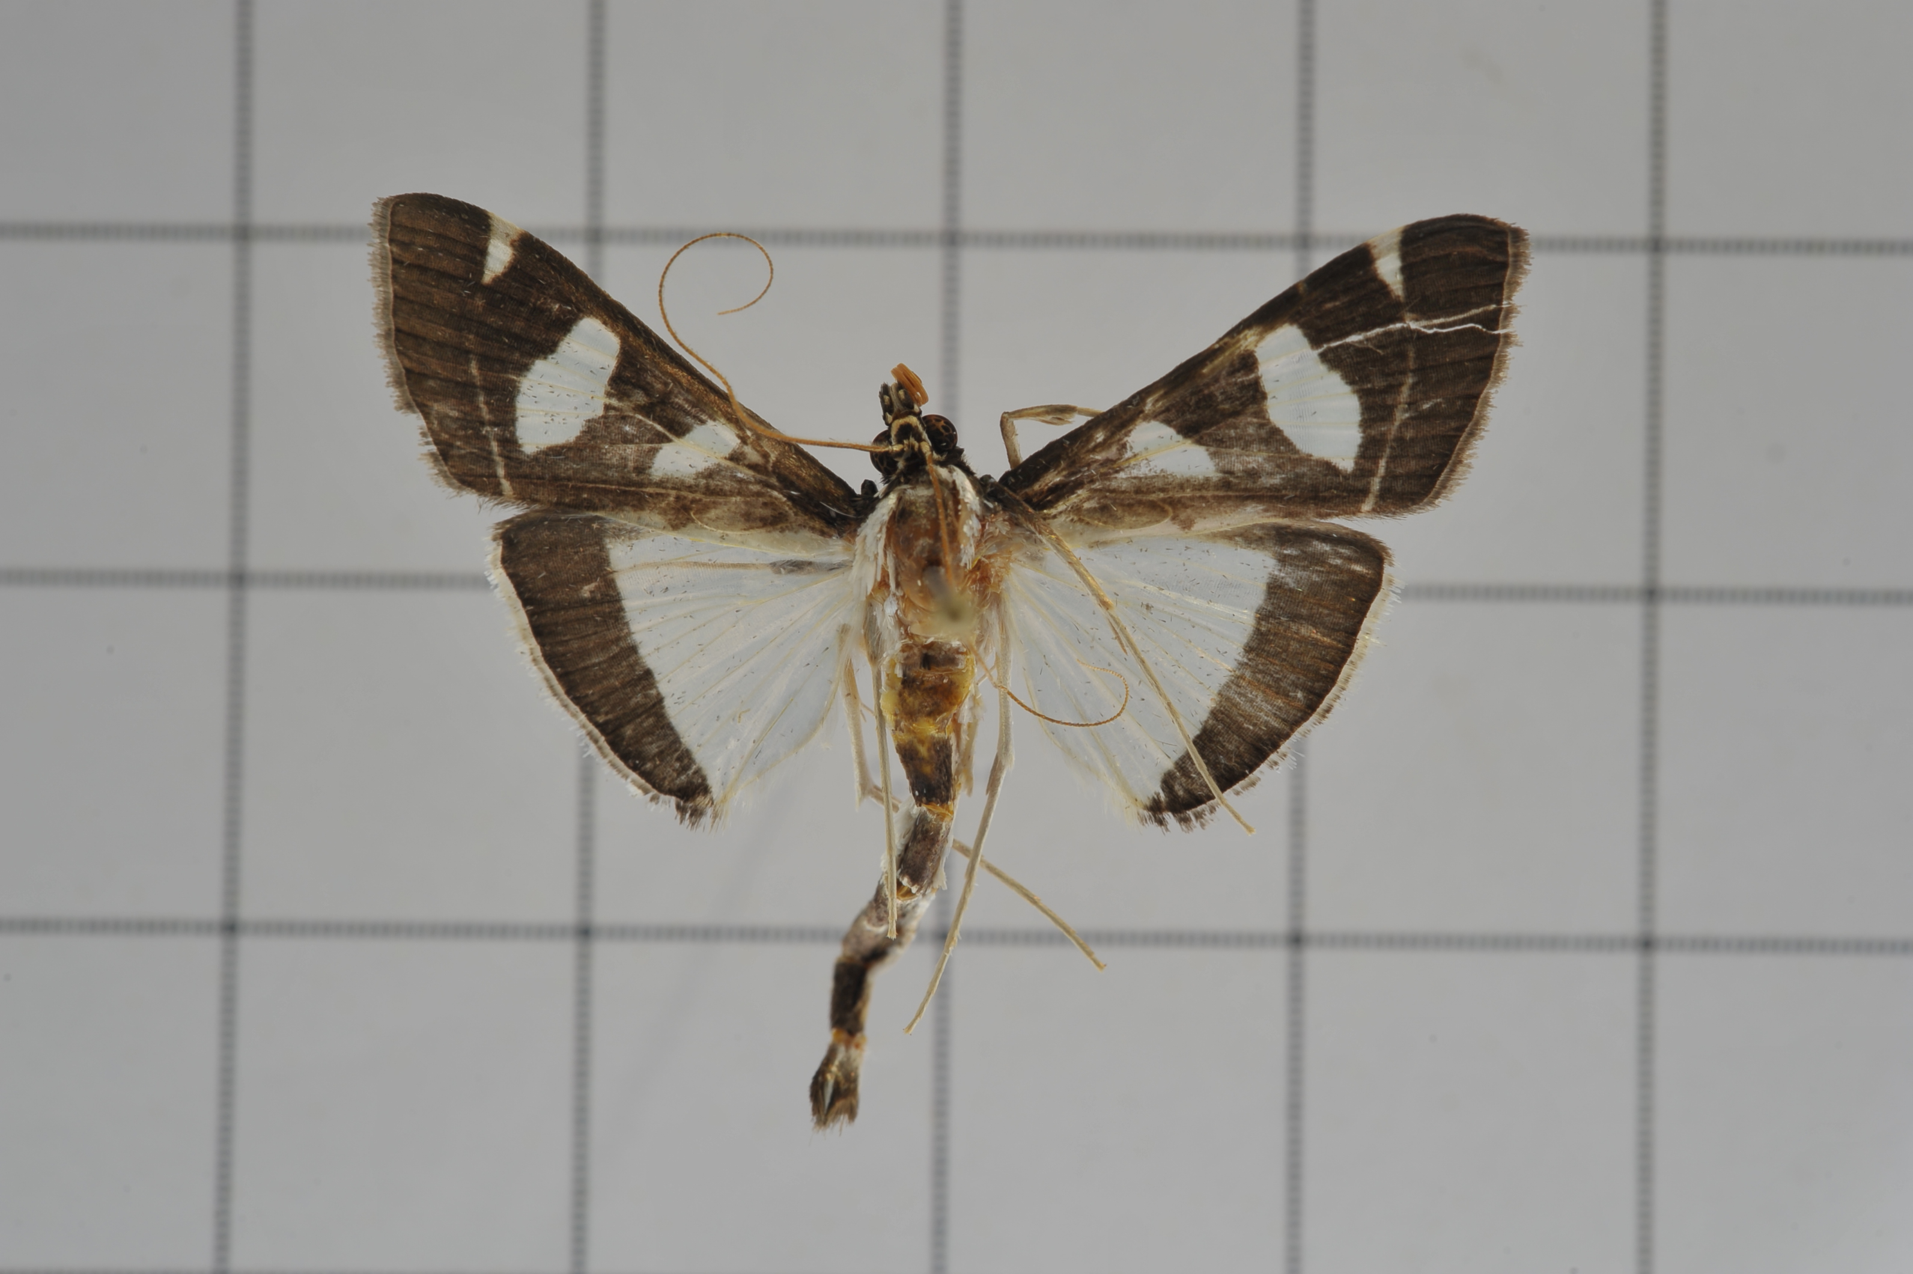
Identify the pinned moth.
Glyphodes actorionalis
